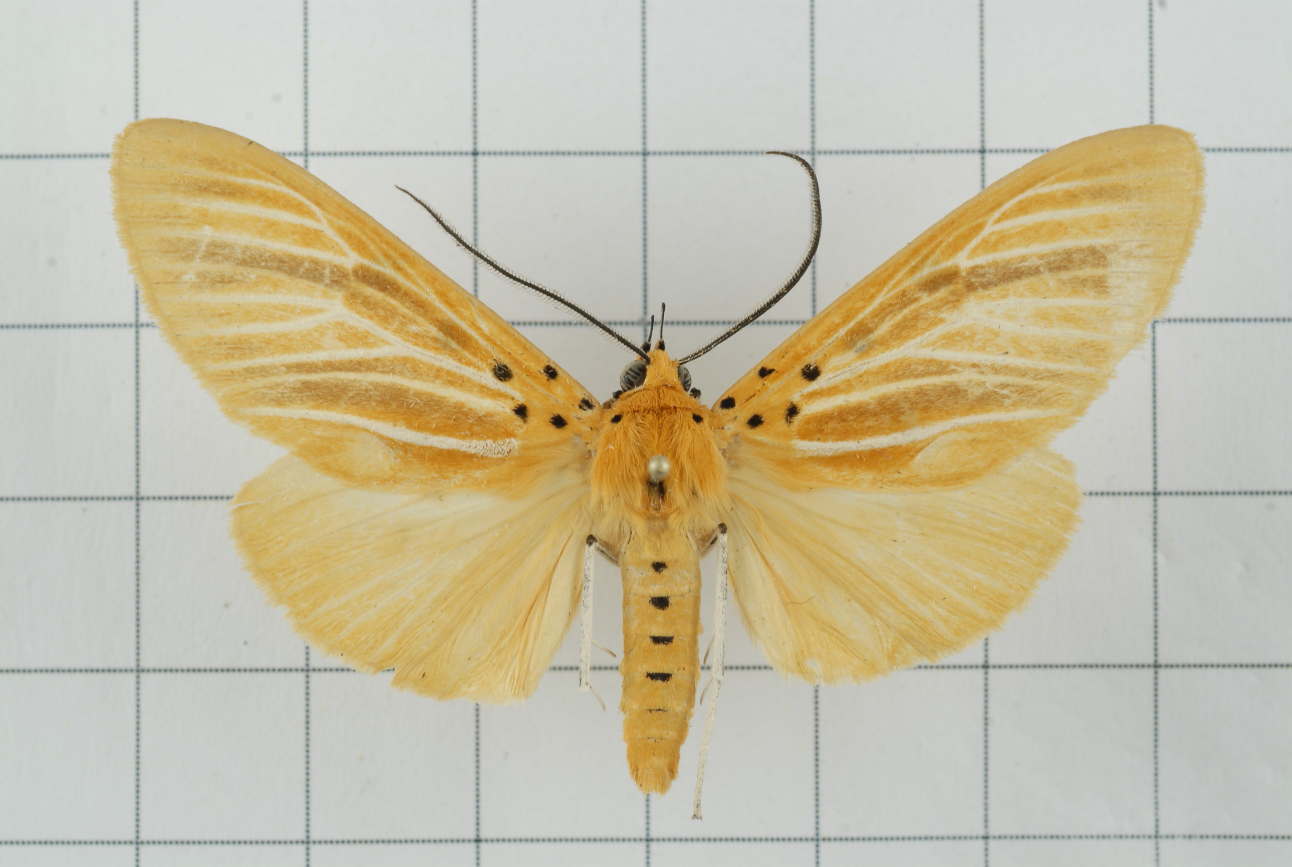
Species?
Asota egens confinis
